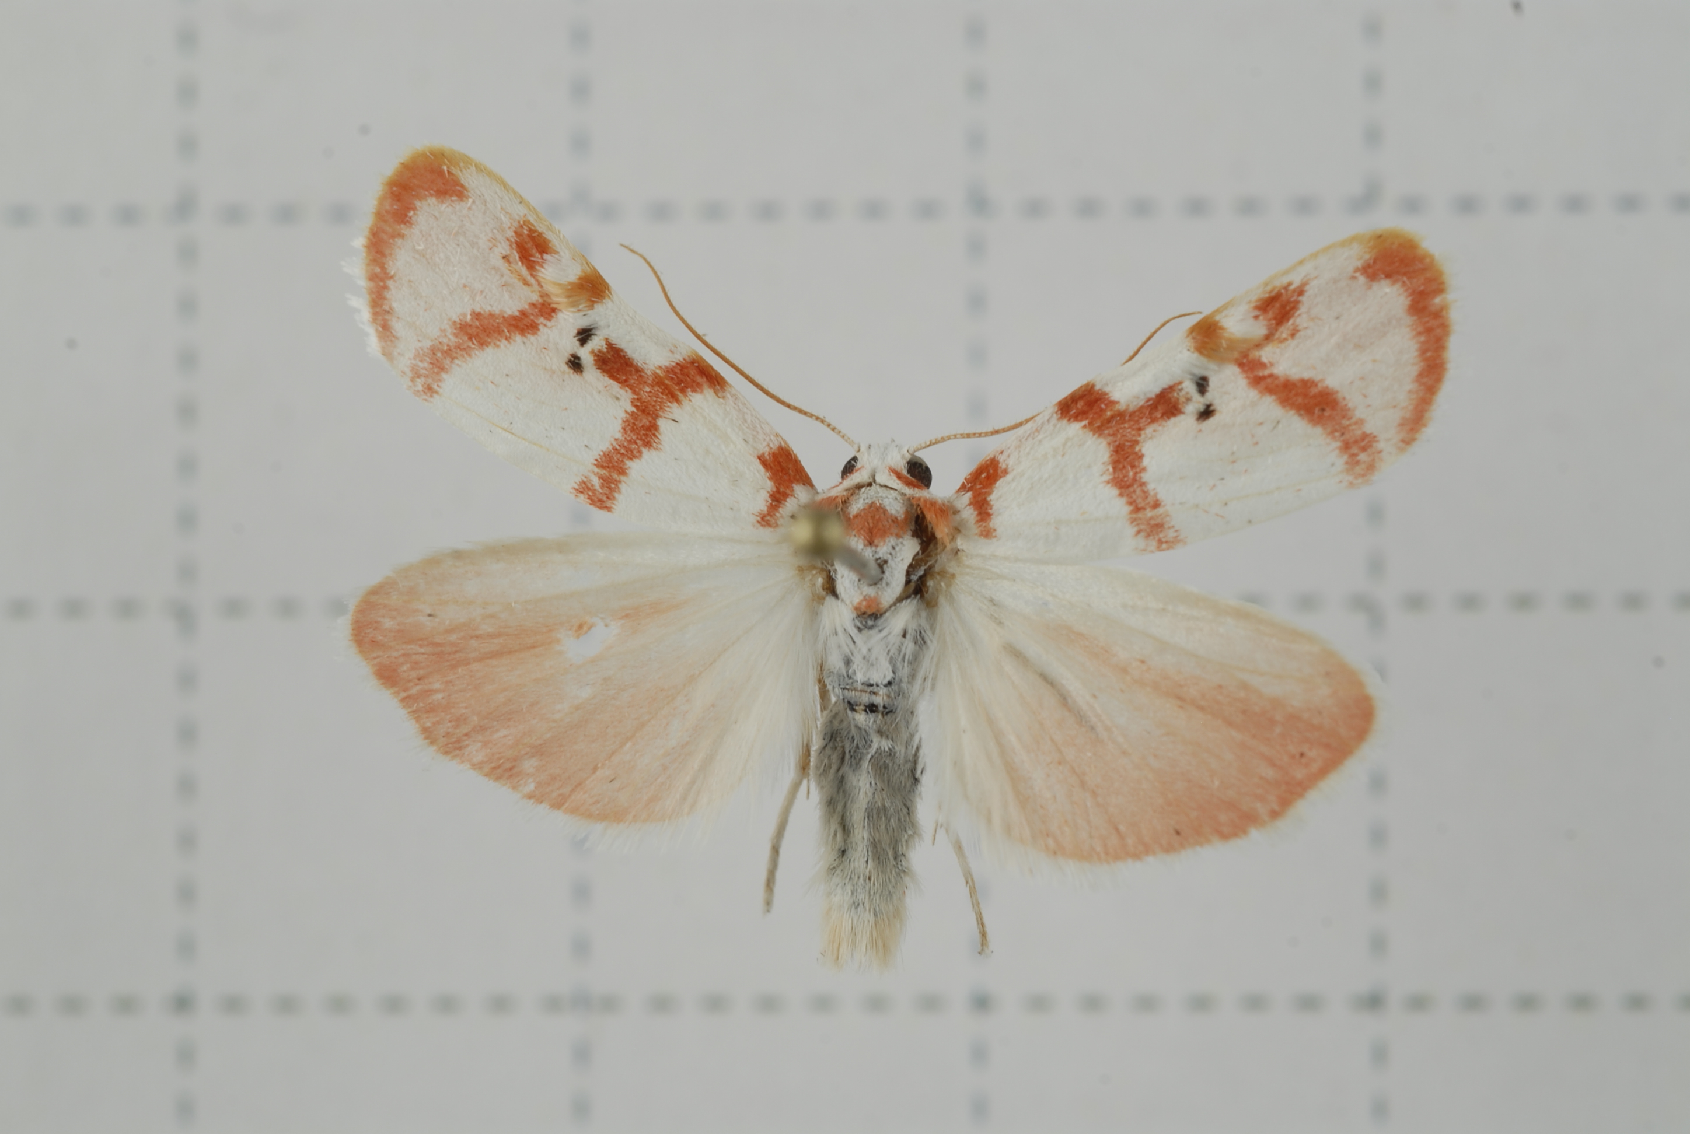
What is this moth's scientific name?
Cyana hamata hamata
